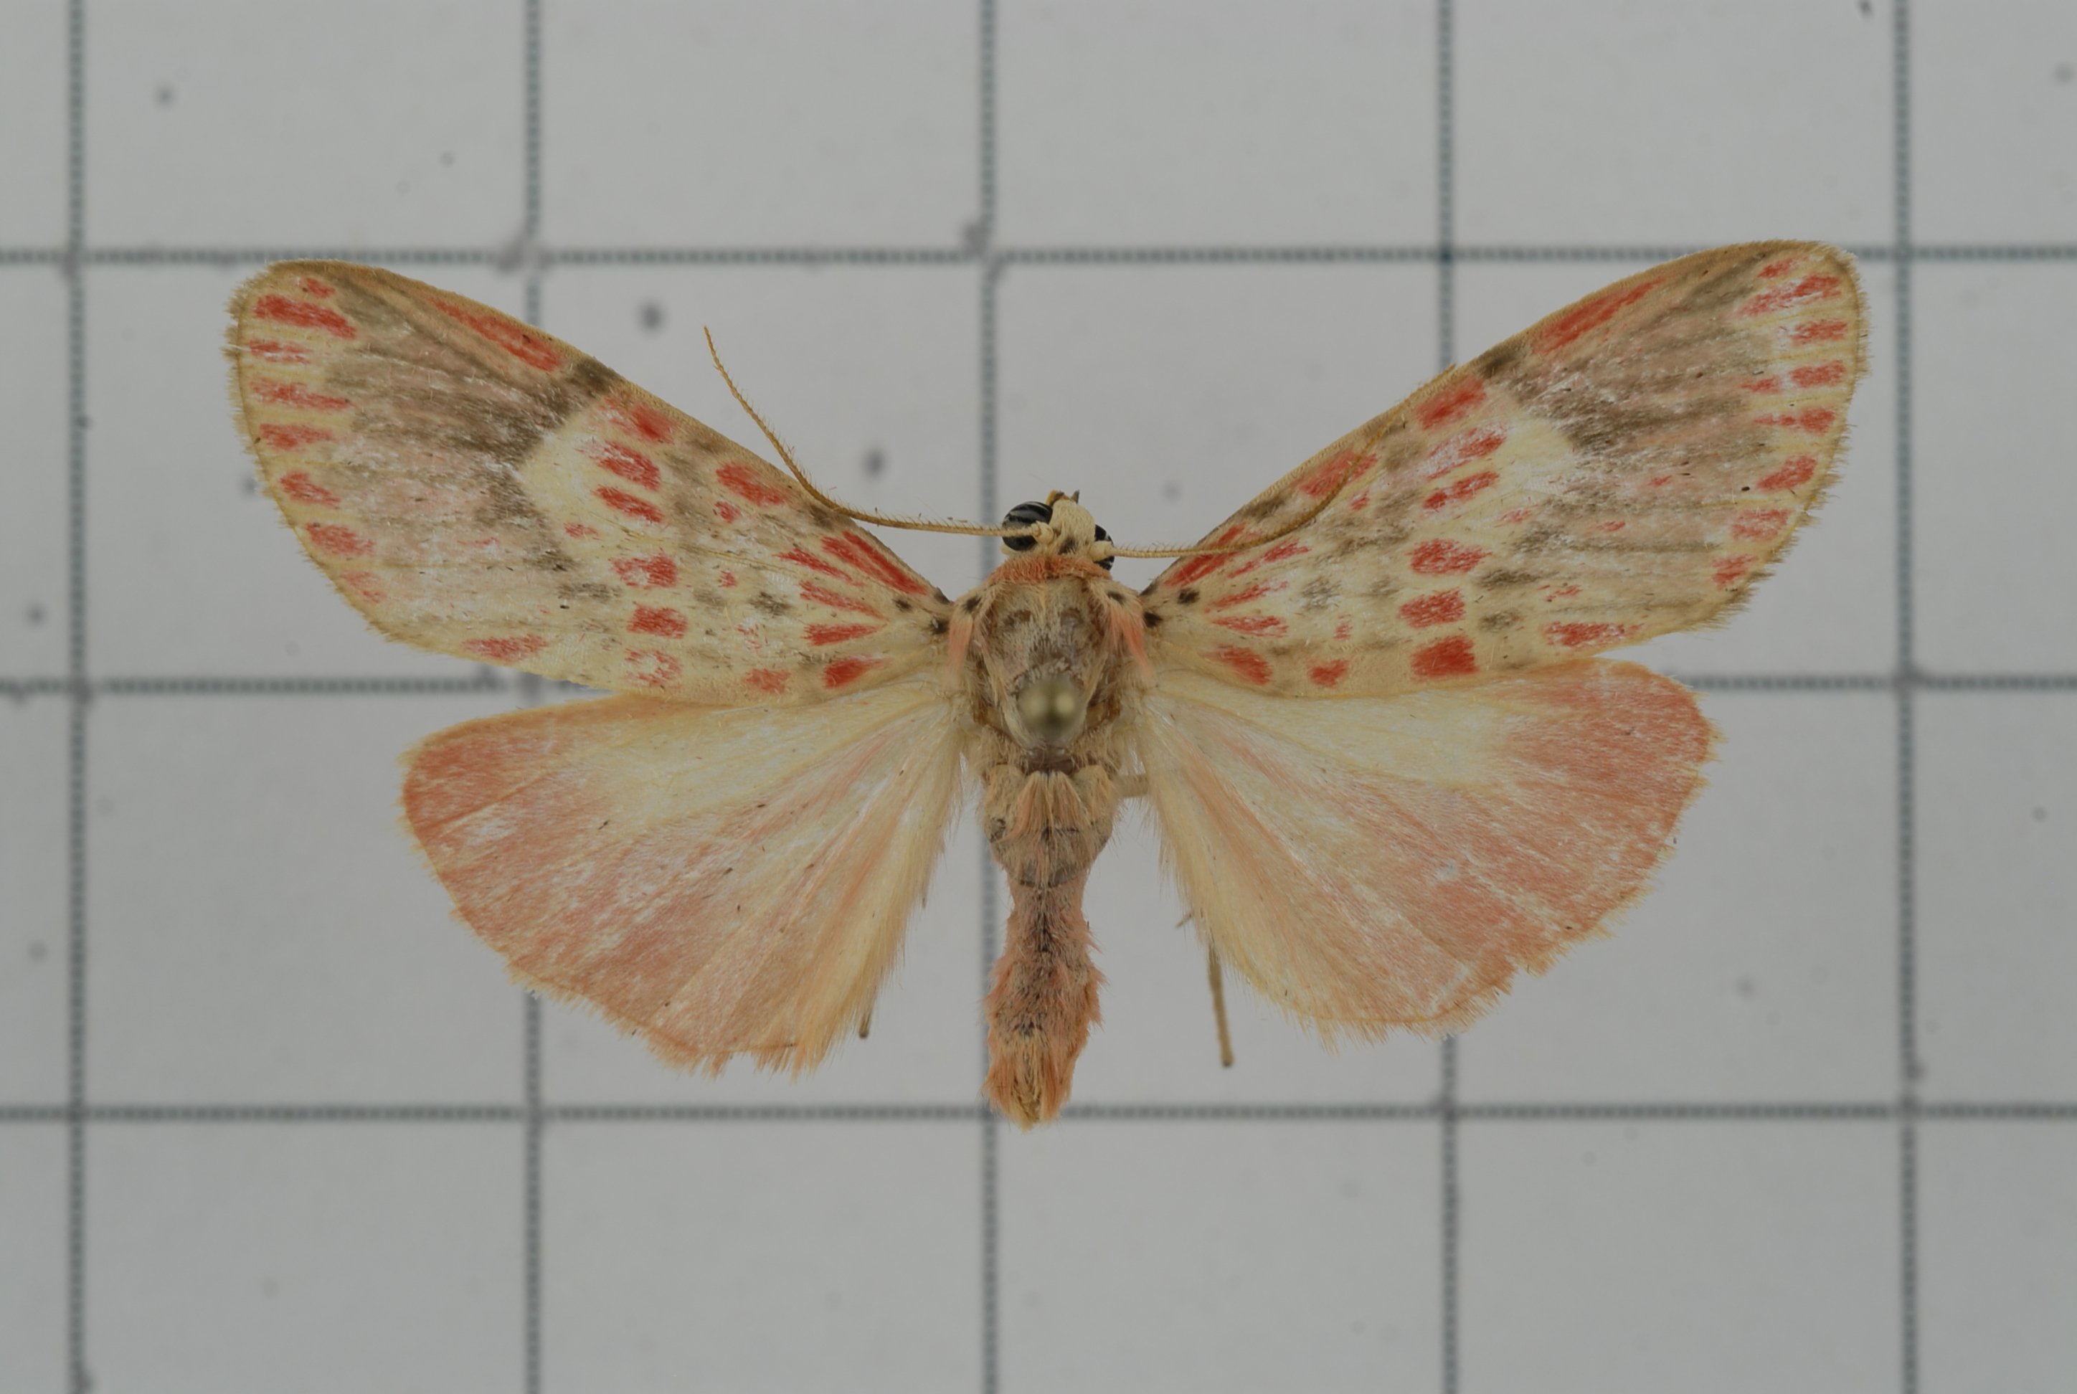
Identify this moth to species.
Barsine fuscozonata
